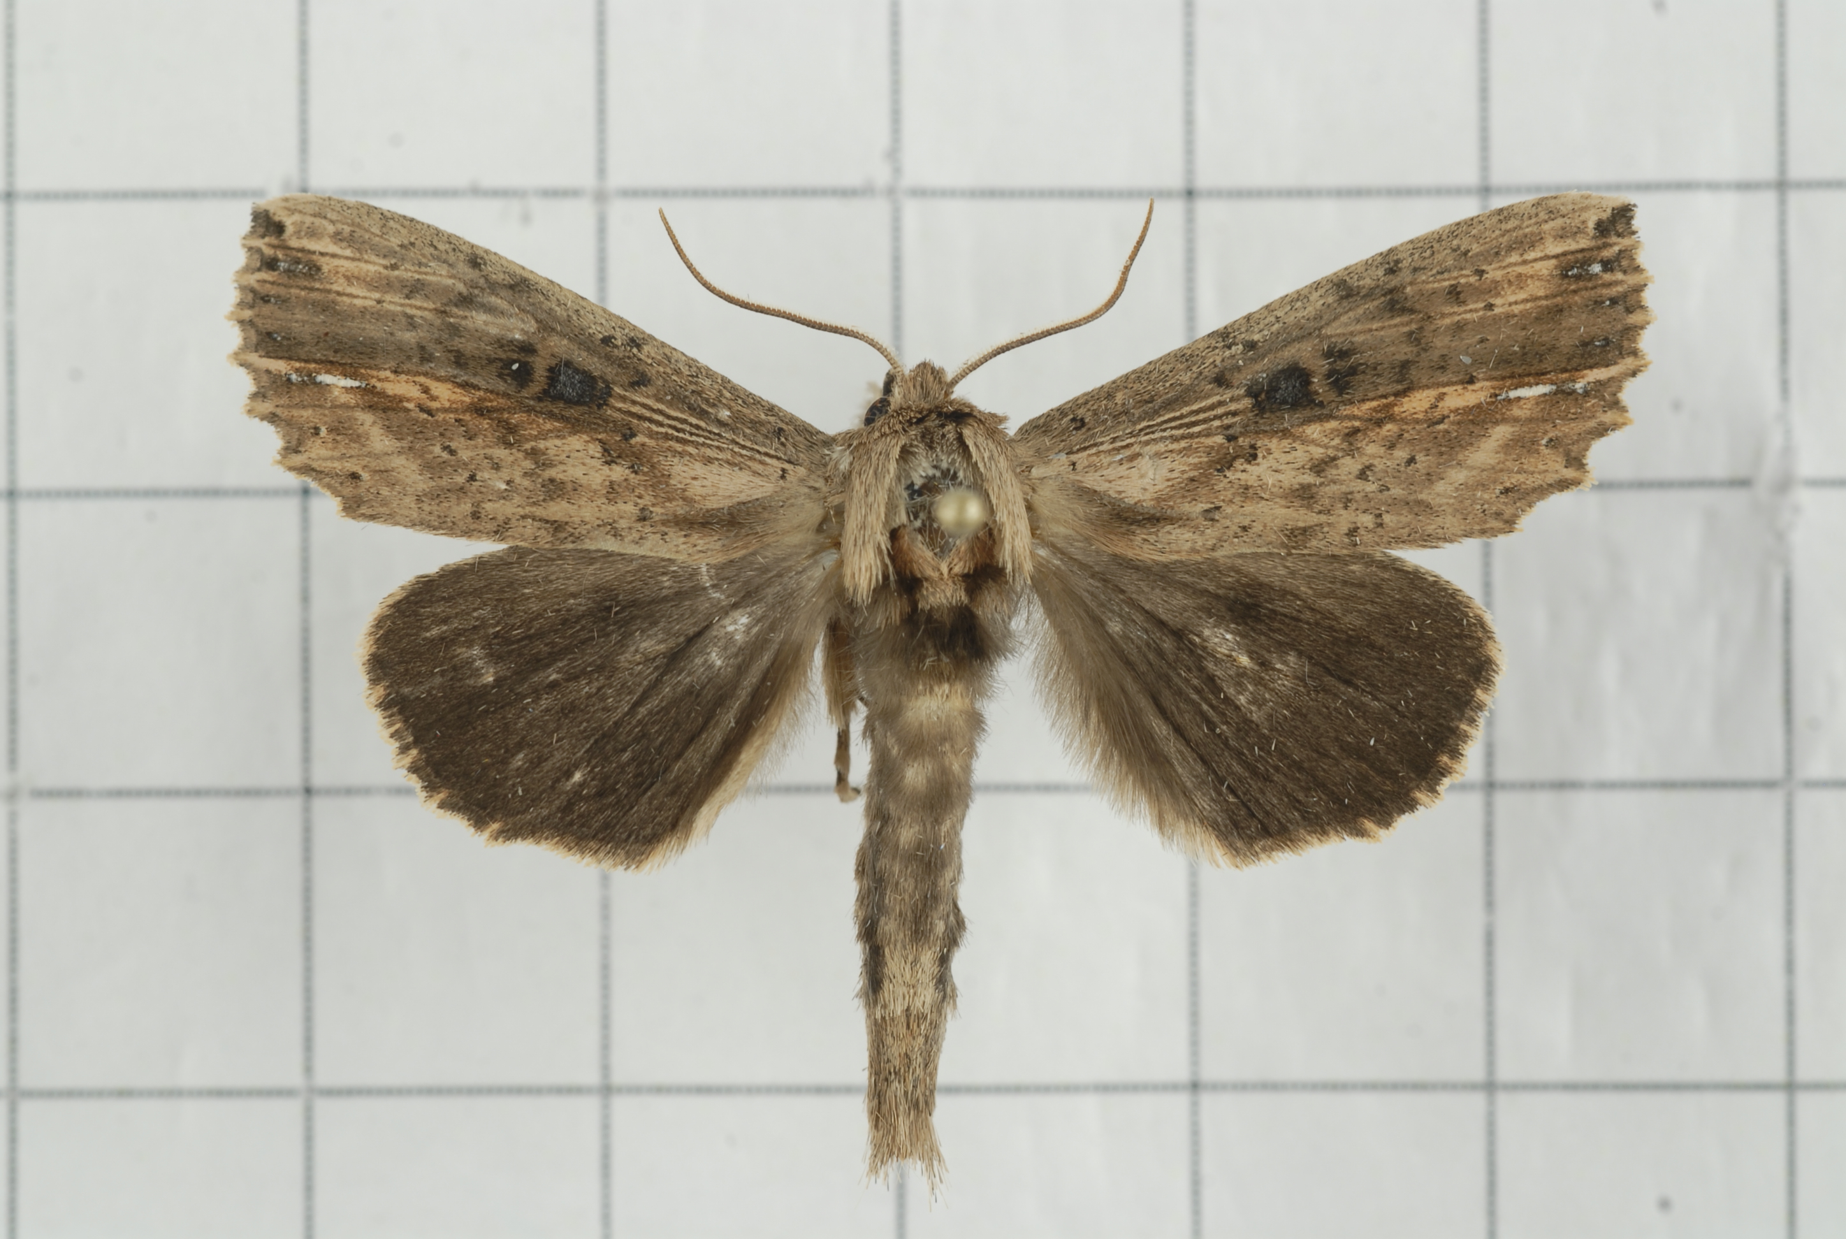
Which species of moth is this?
Ramesa albistriga
